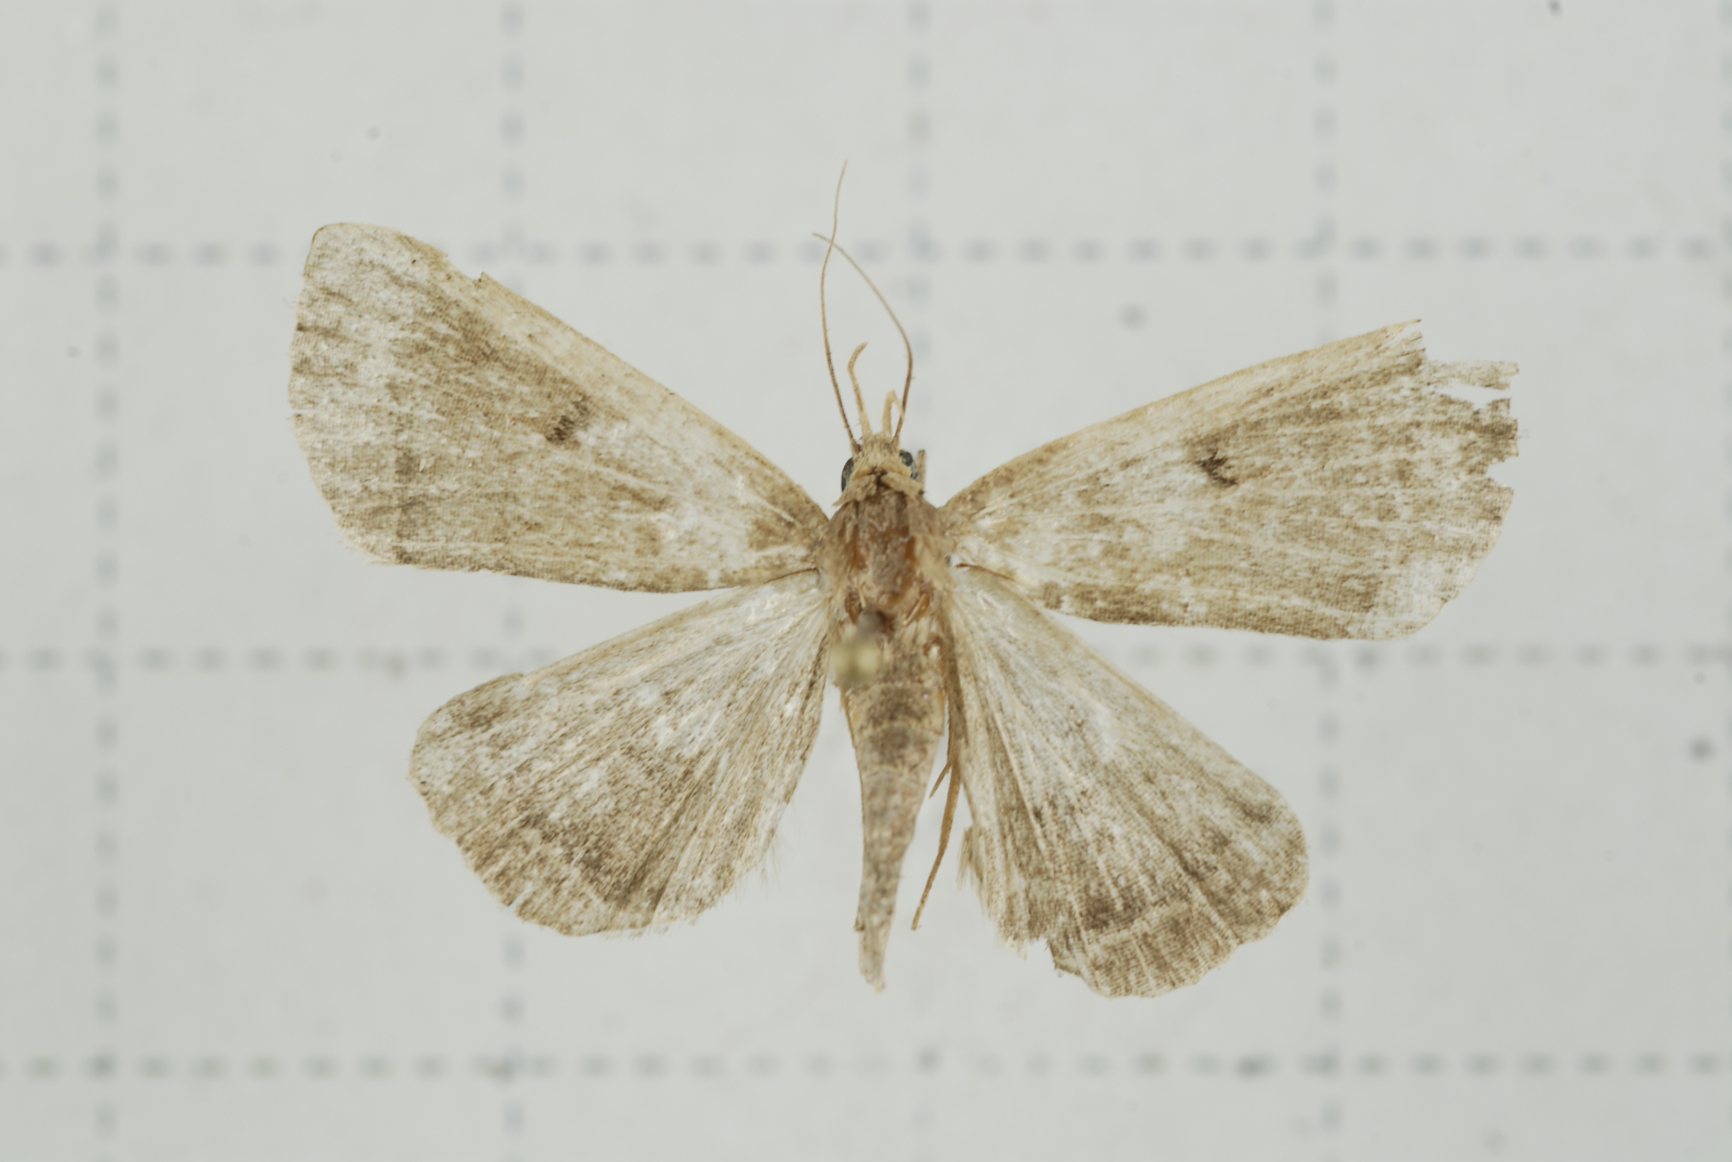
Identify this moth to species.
Simplicia butesalis
